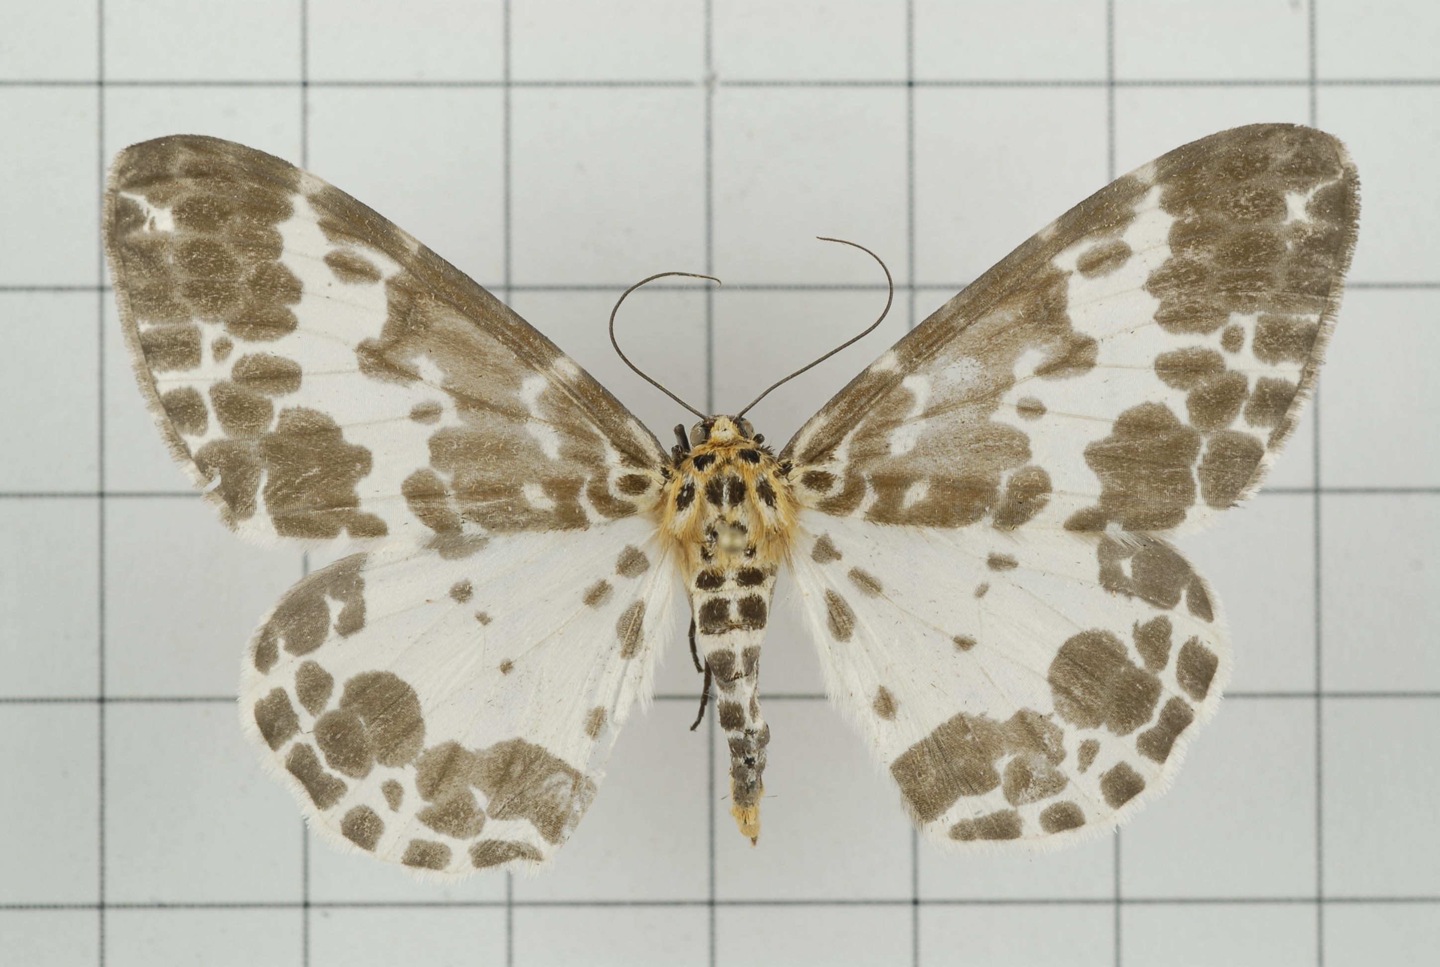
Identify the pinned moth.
Pogonopygia pavida pavida
